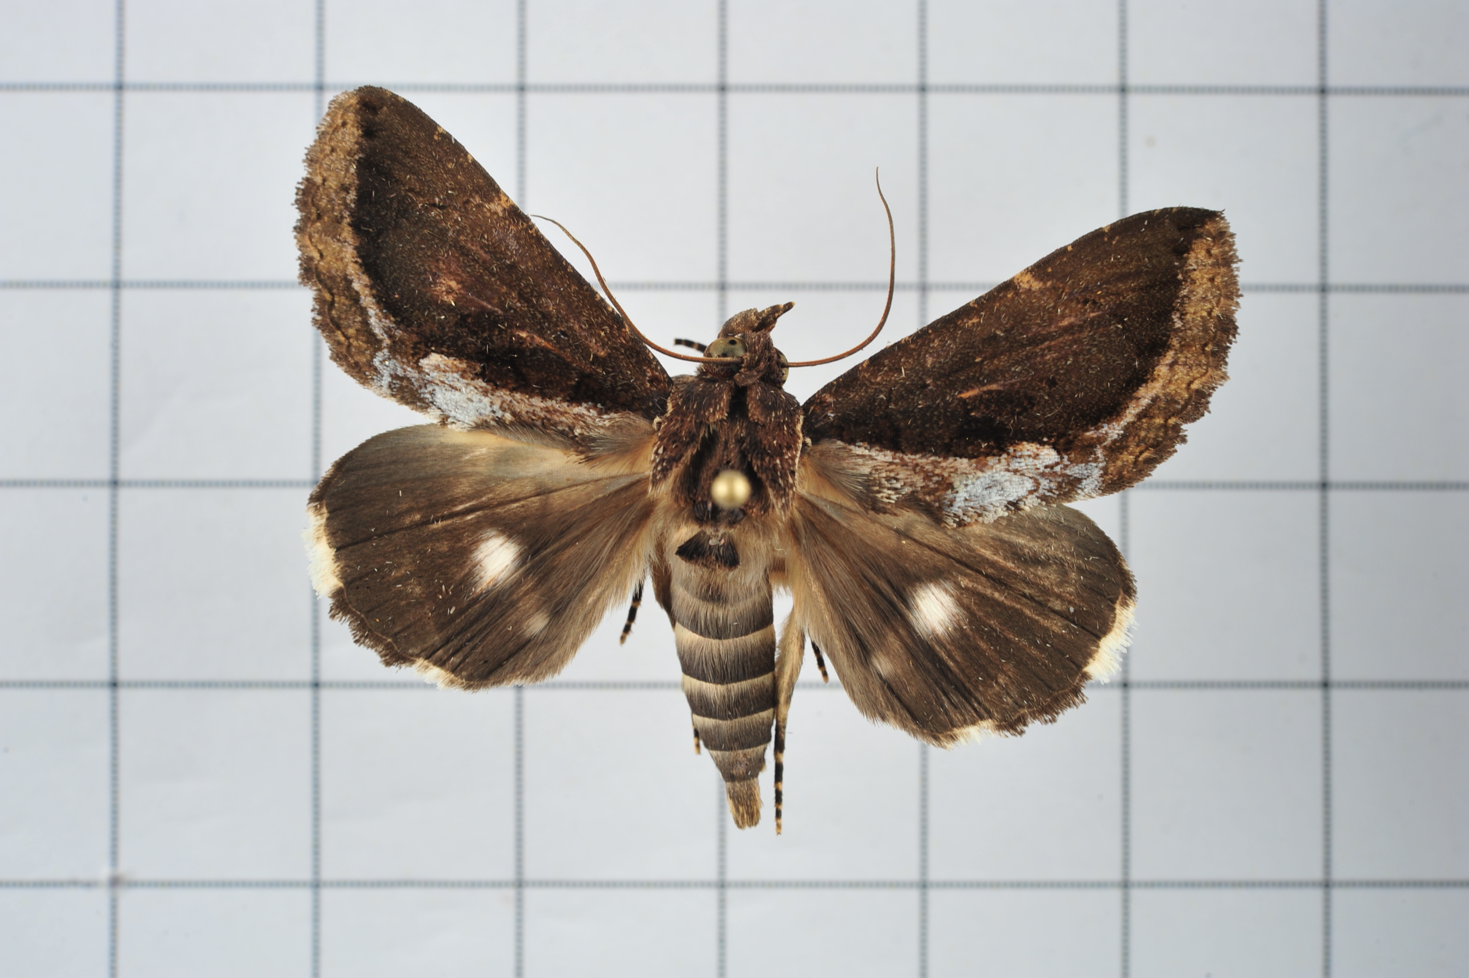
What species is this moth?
Ercheia cyllaria
